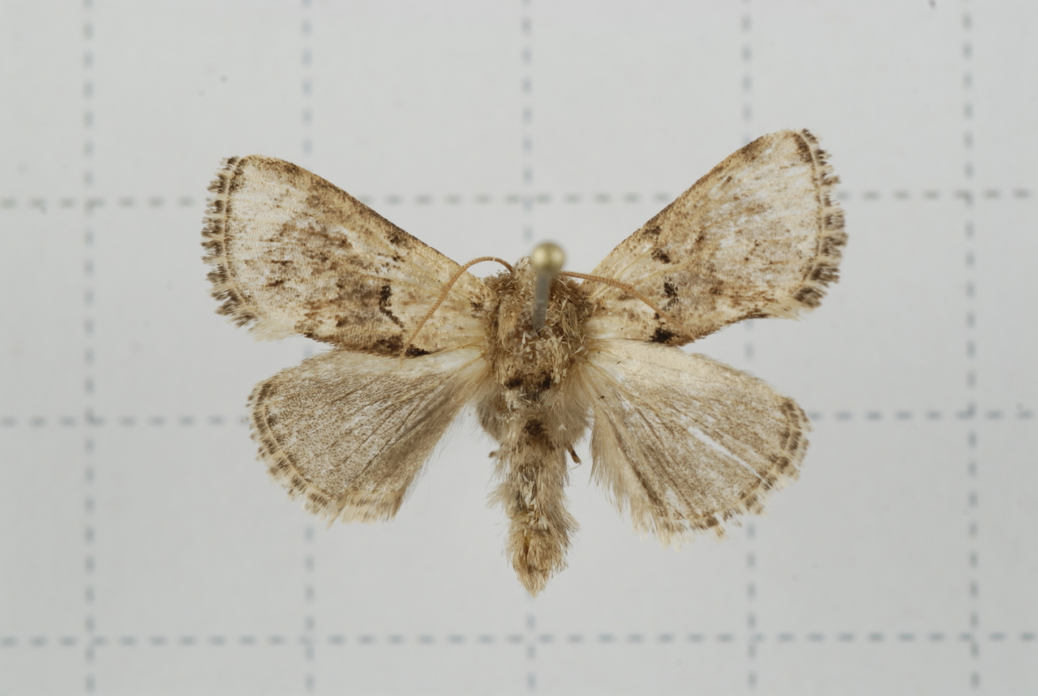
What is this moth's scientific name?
Hampsonella arizana
